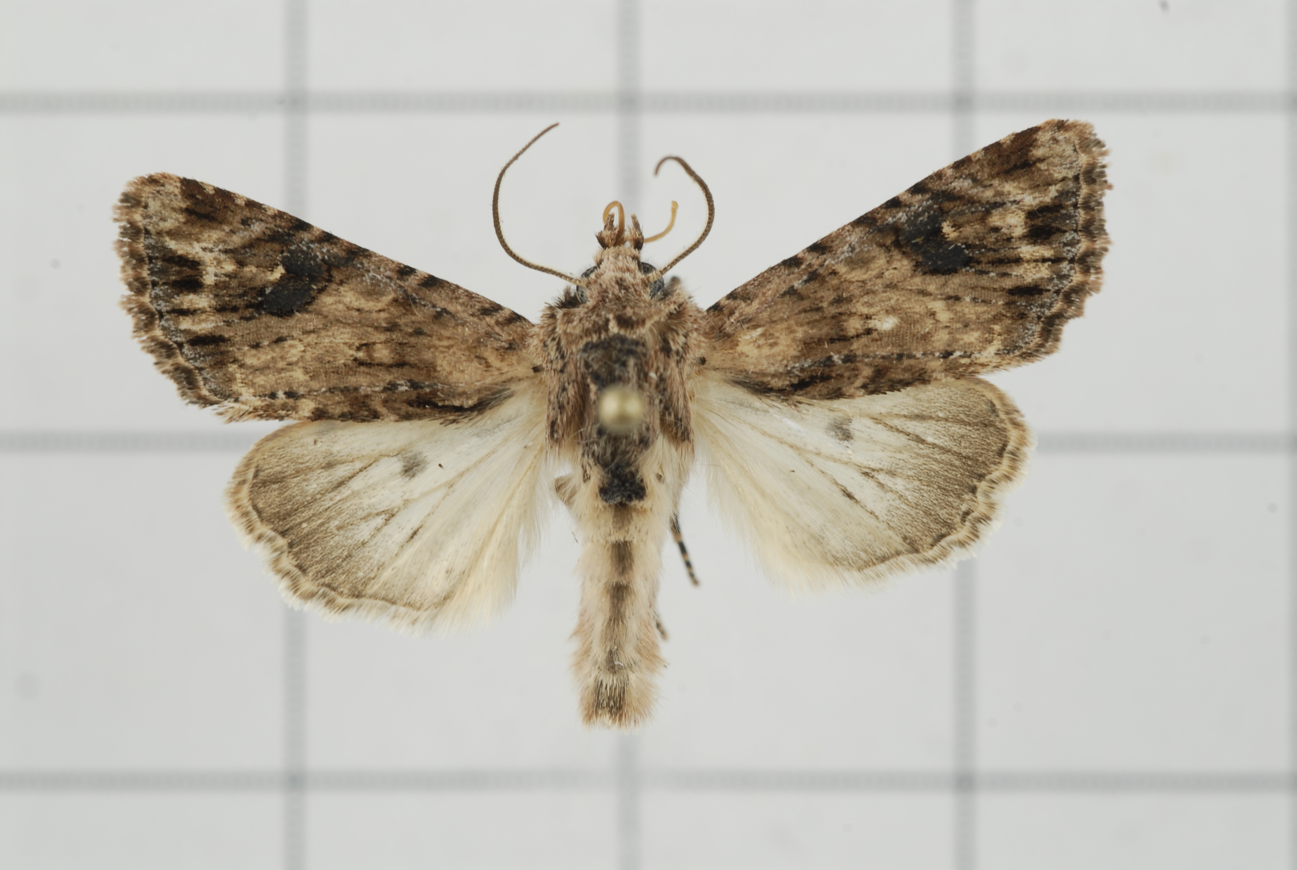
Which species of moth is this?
Lithopolia confusa confusa
